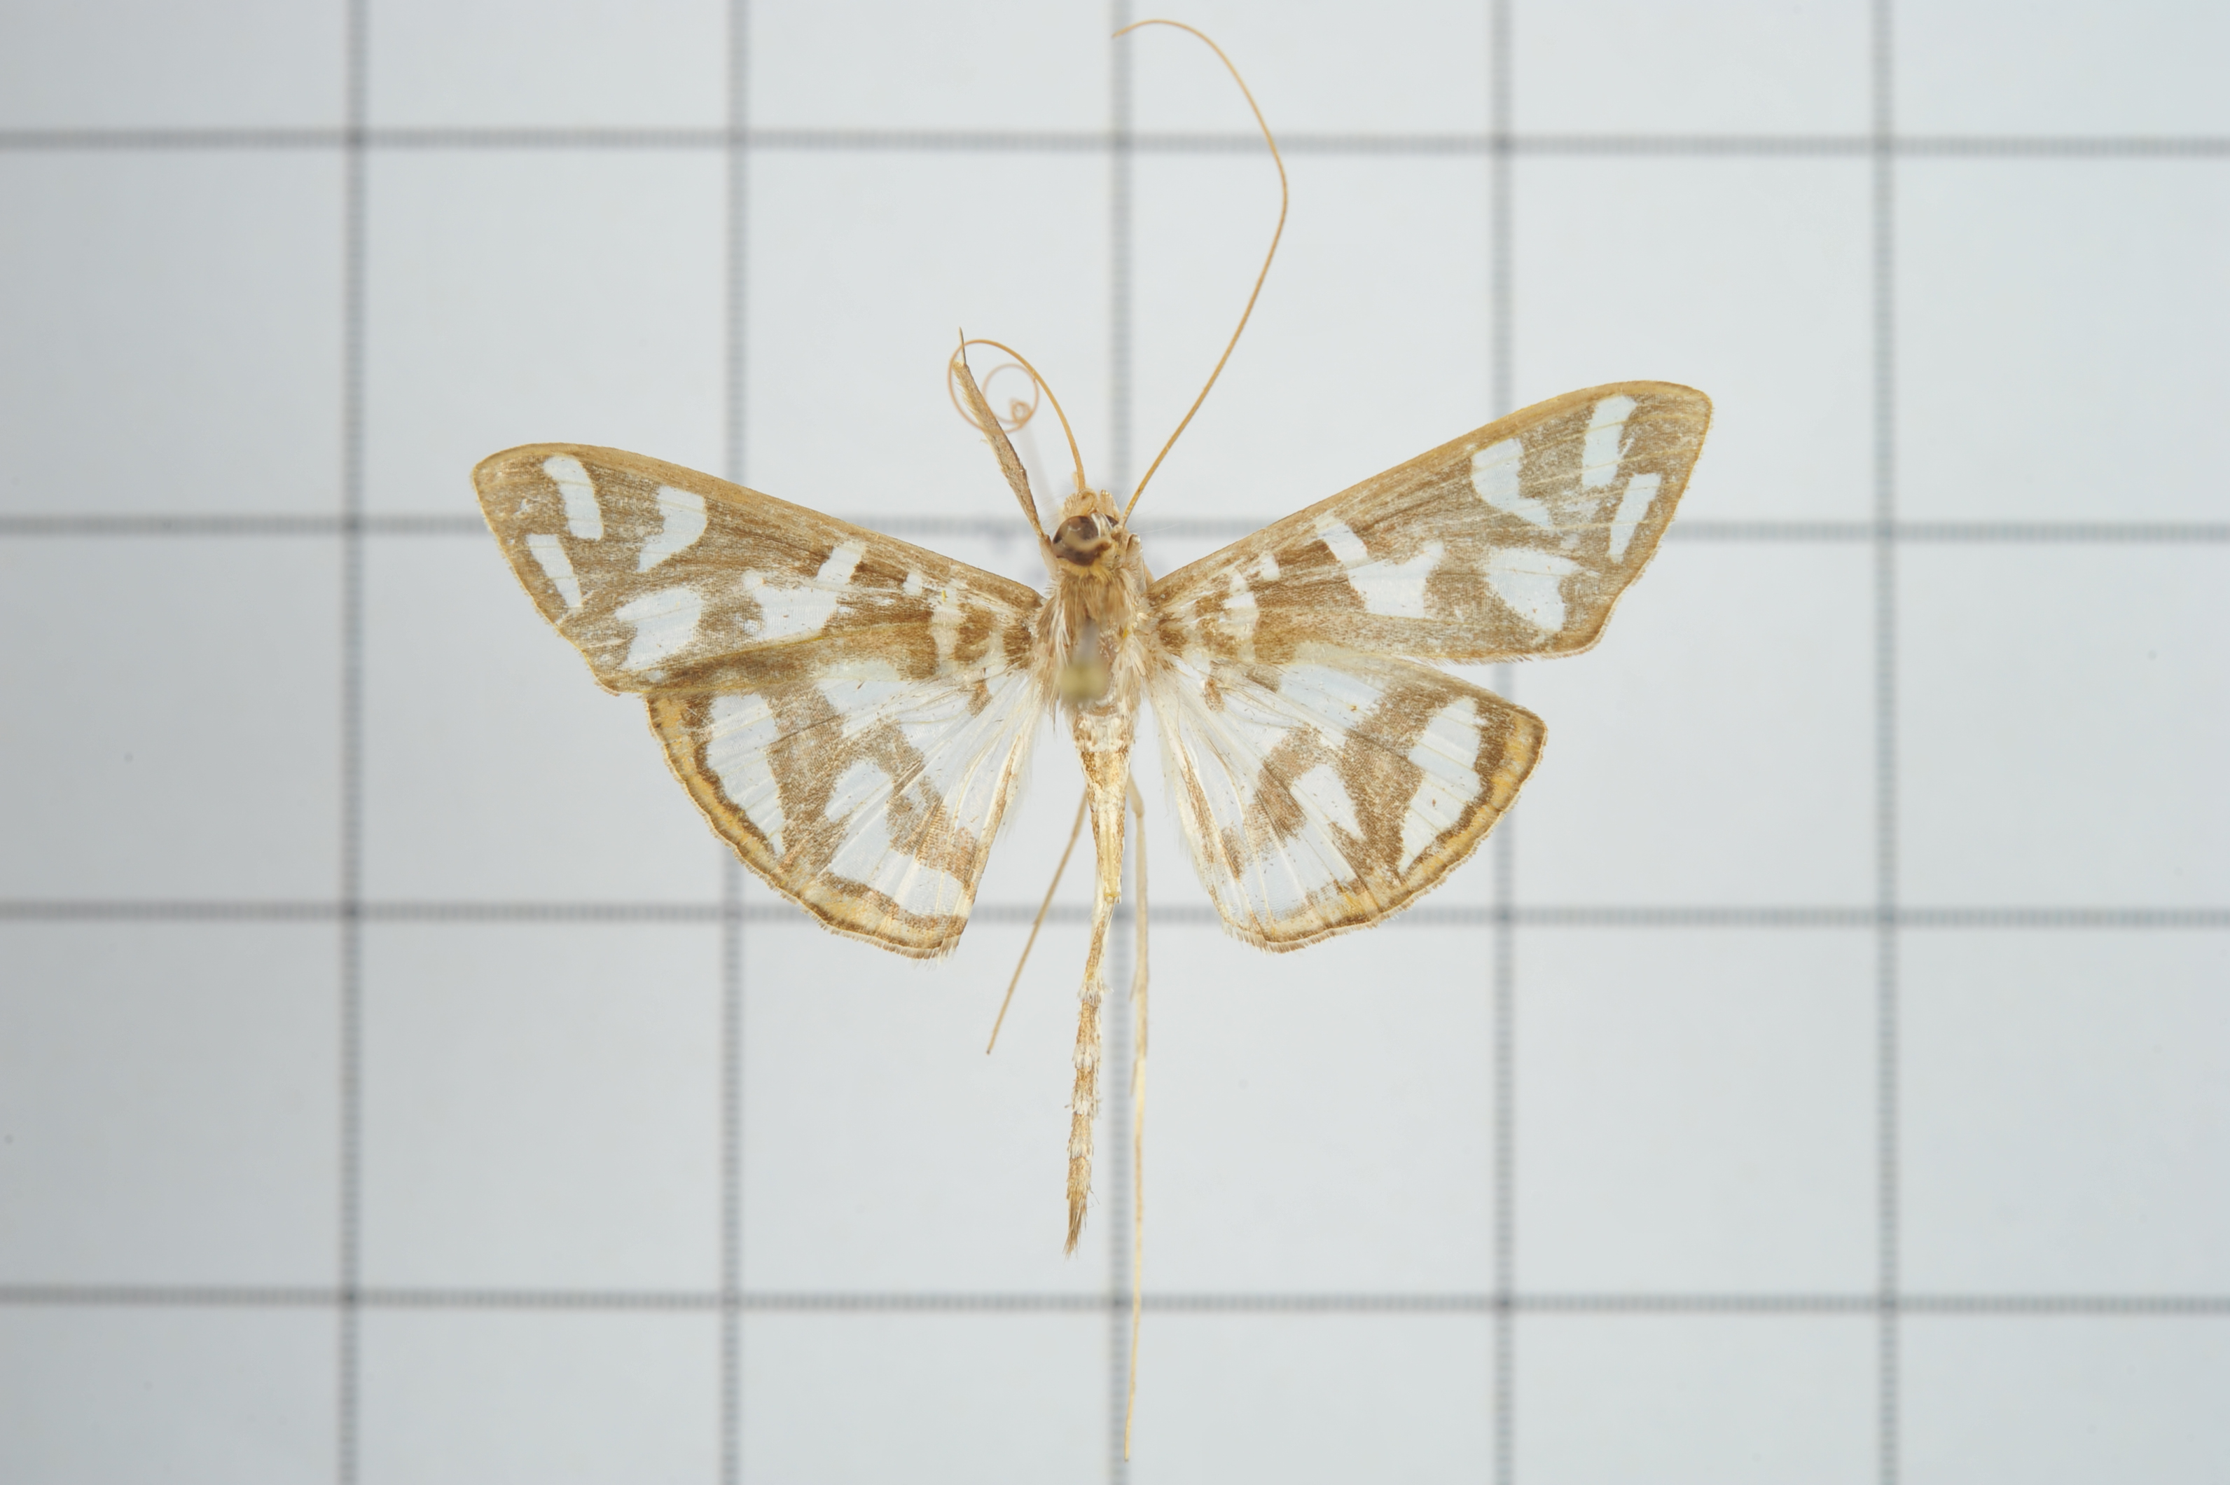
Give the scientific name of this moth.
Nausinoe perspectata
